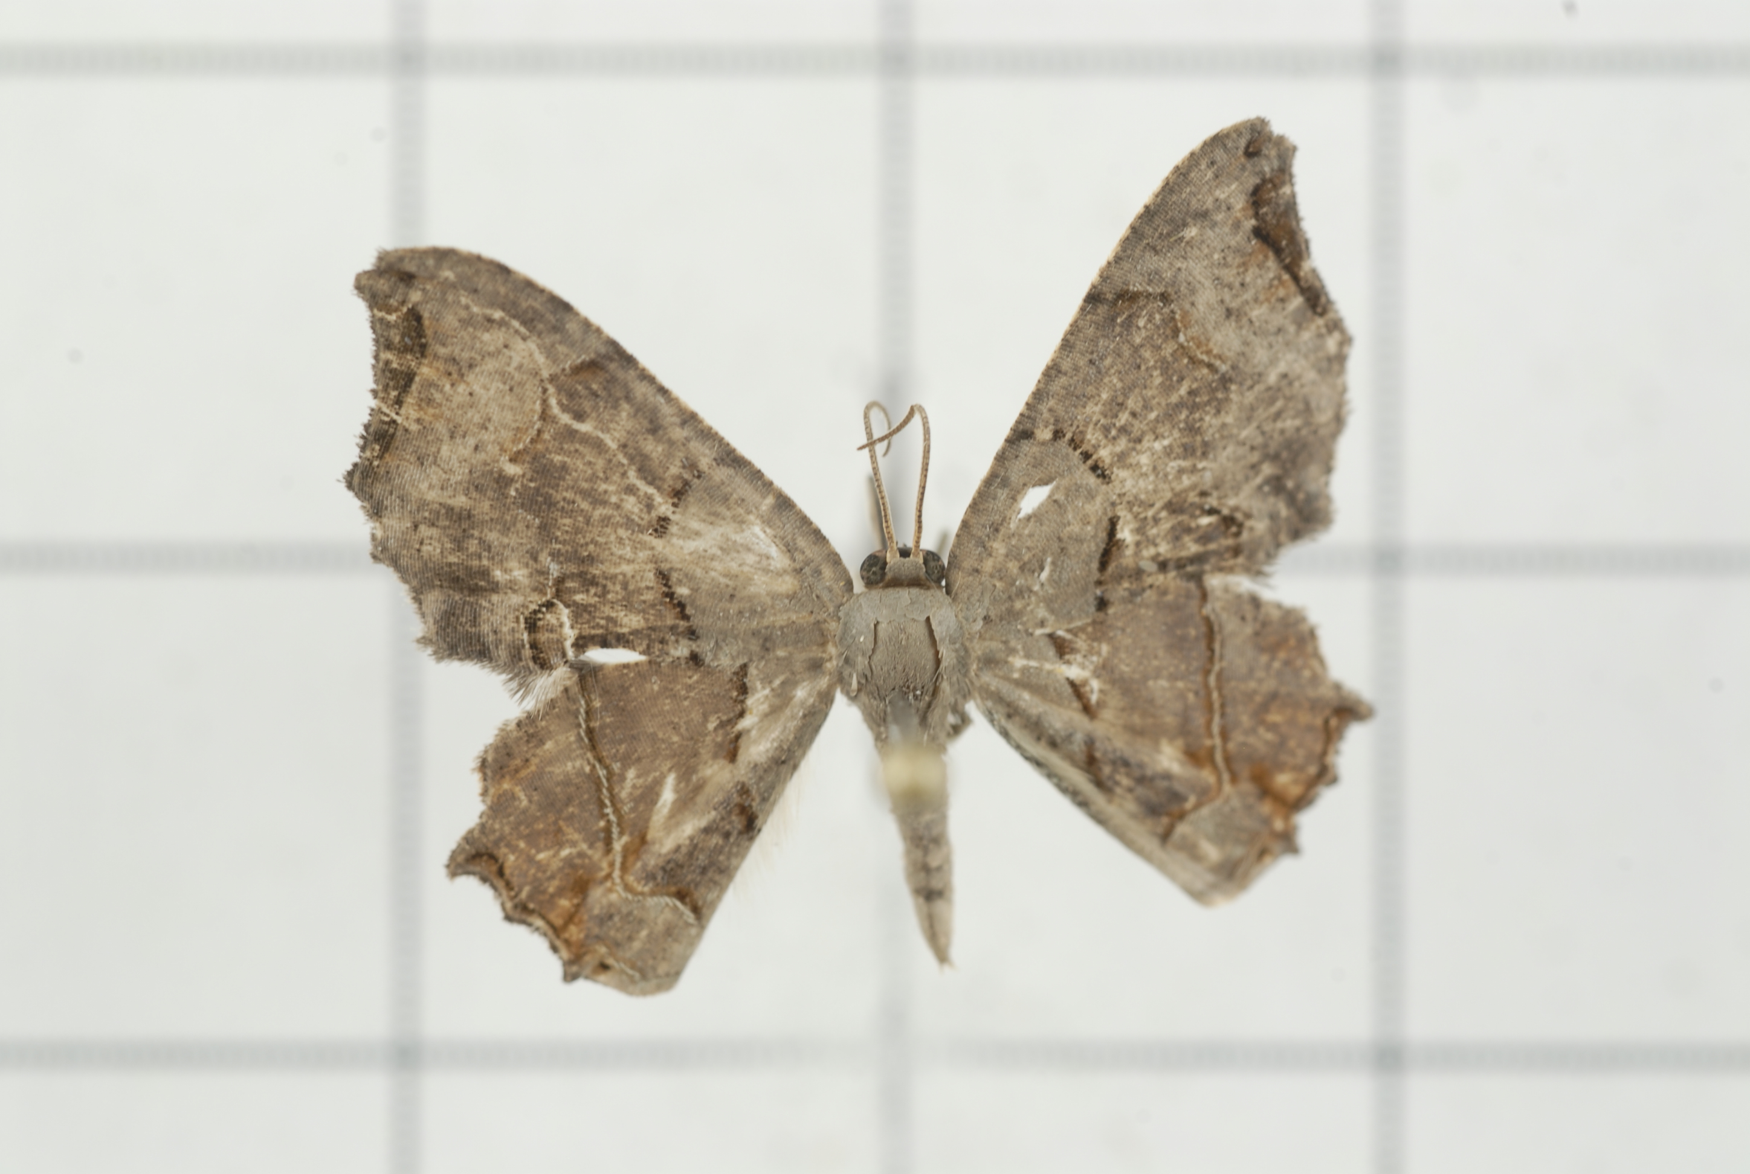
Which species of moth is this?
Pterotosoma castanea castanea
